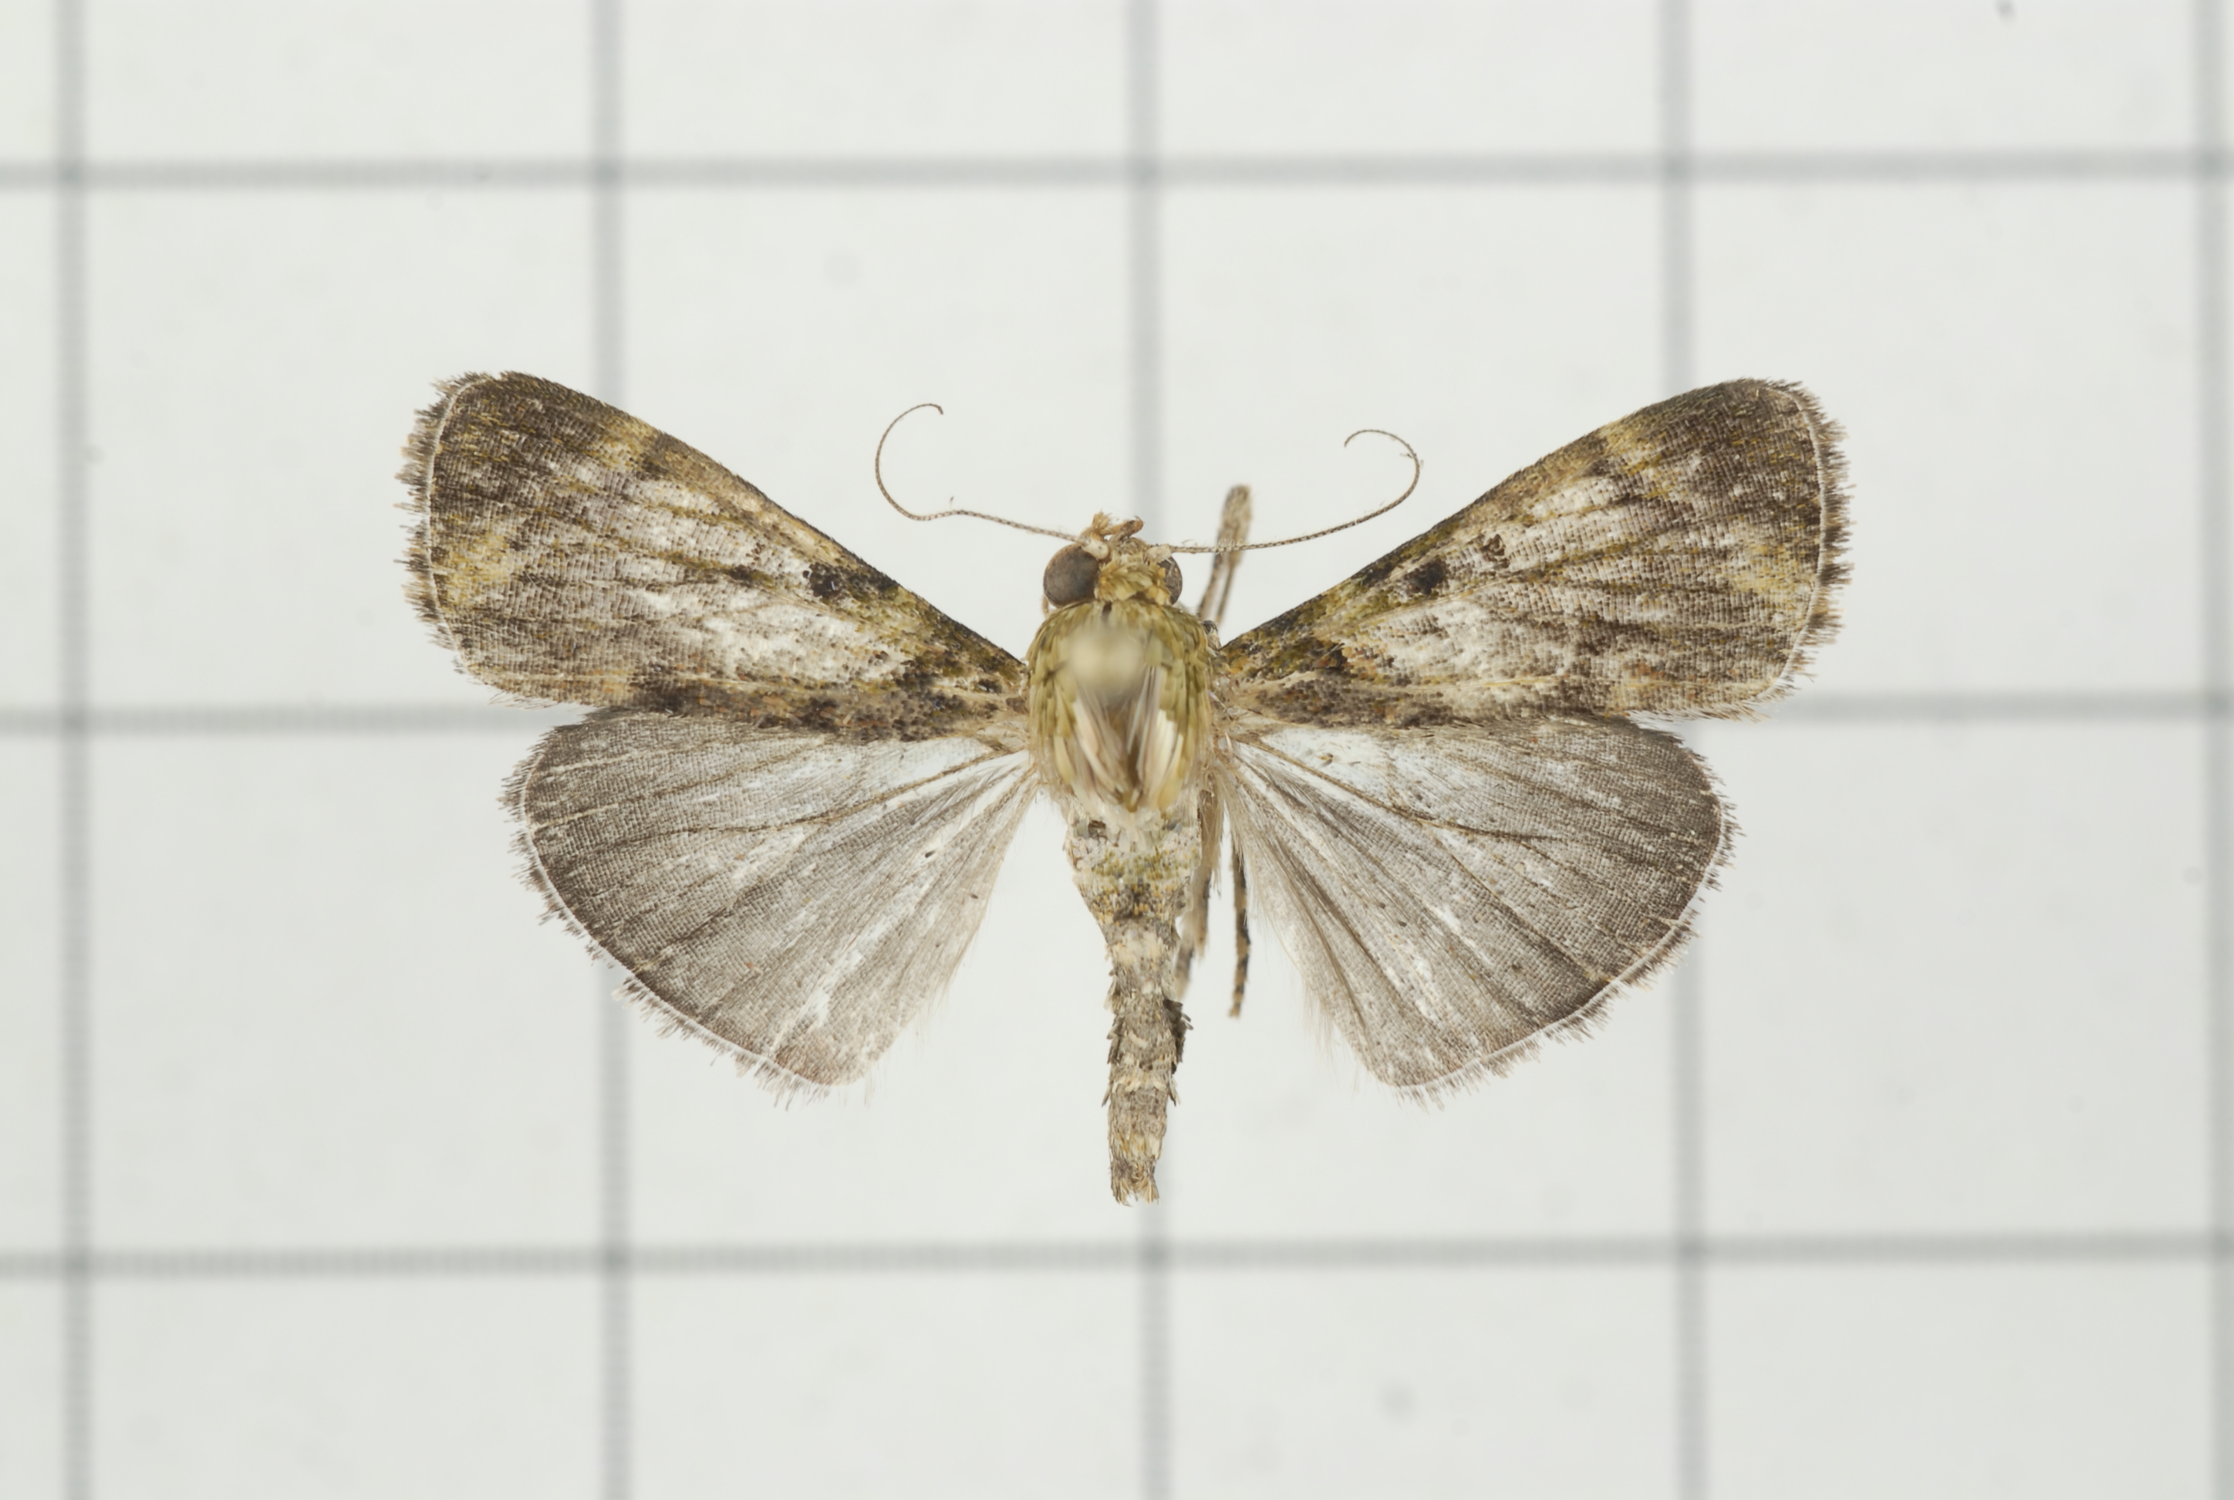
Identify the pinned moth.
Lamida obscura
